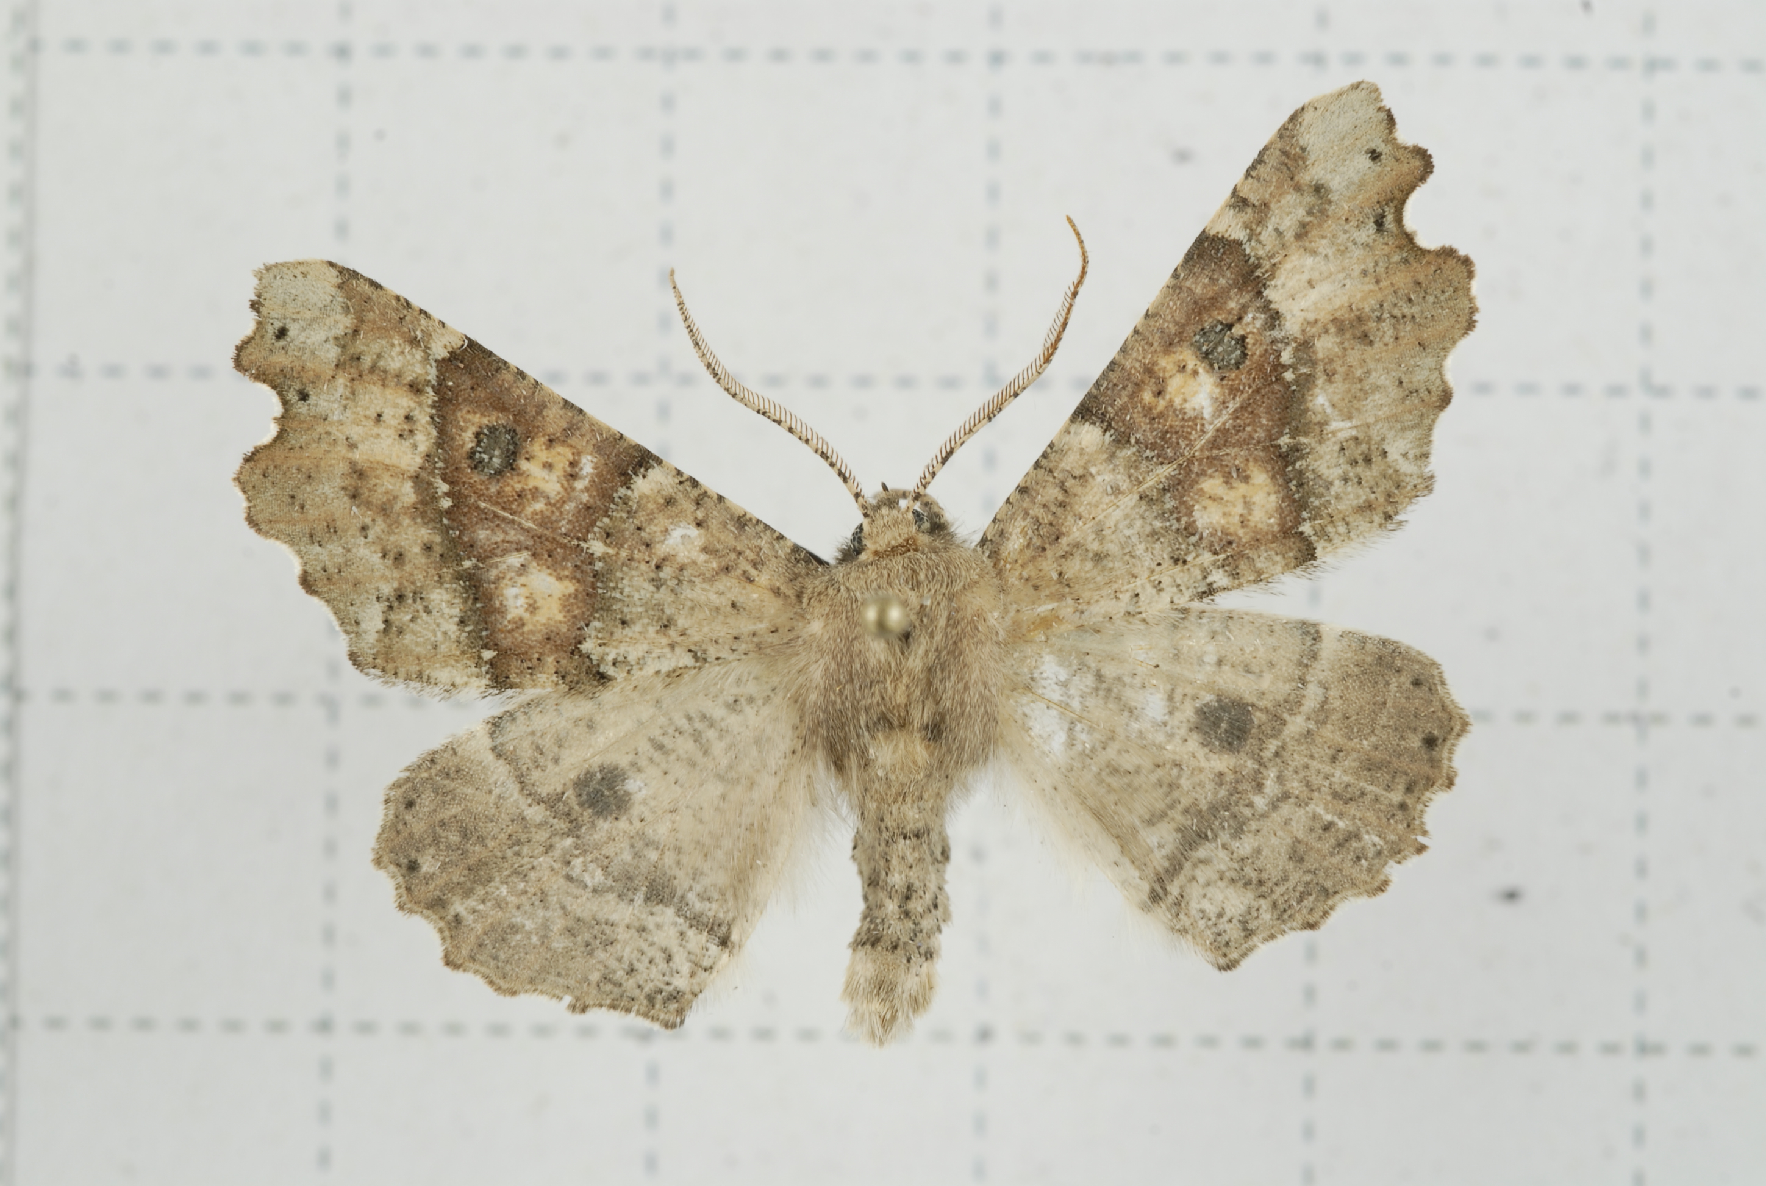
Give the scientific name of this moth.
Odontopera insulata insulata
